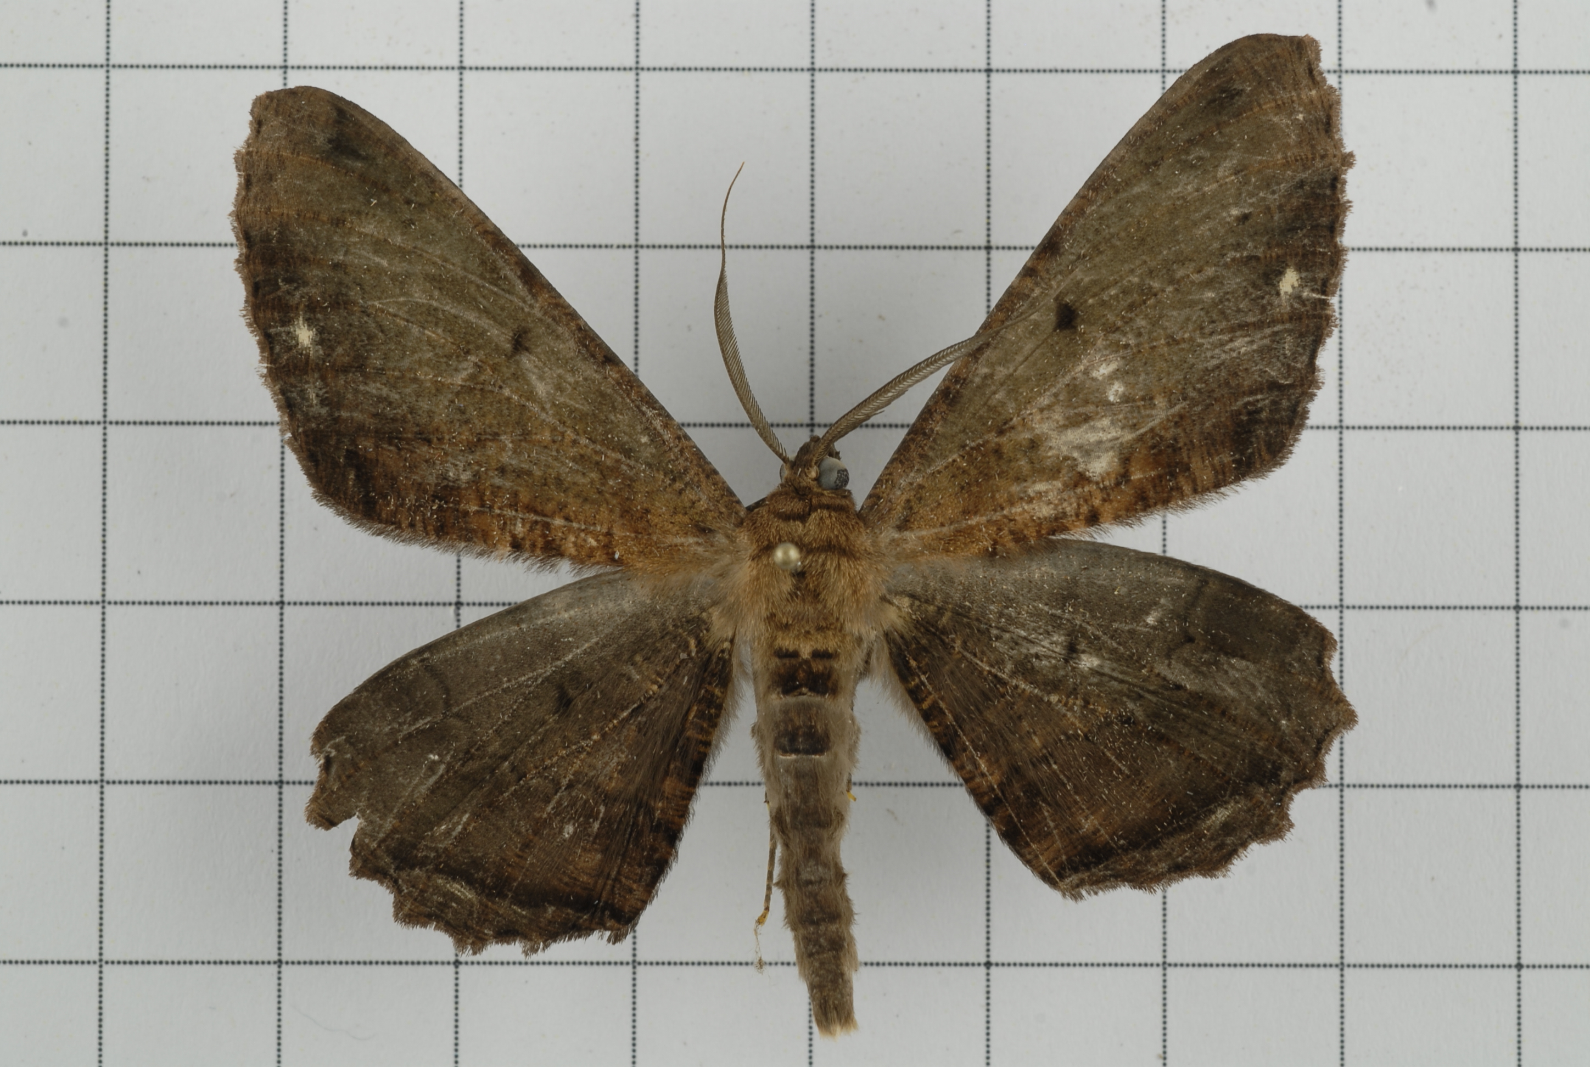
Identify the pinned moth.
Chorodna creataria
